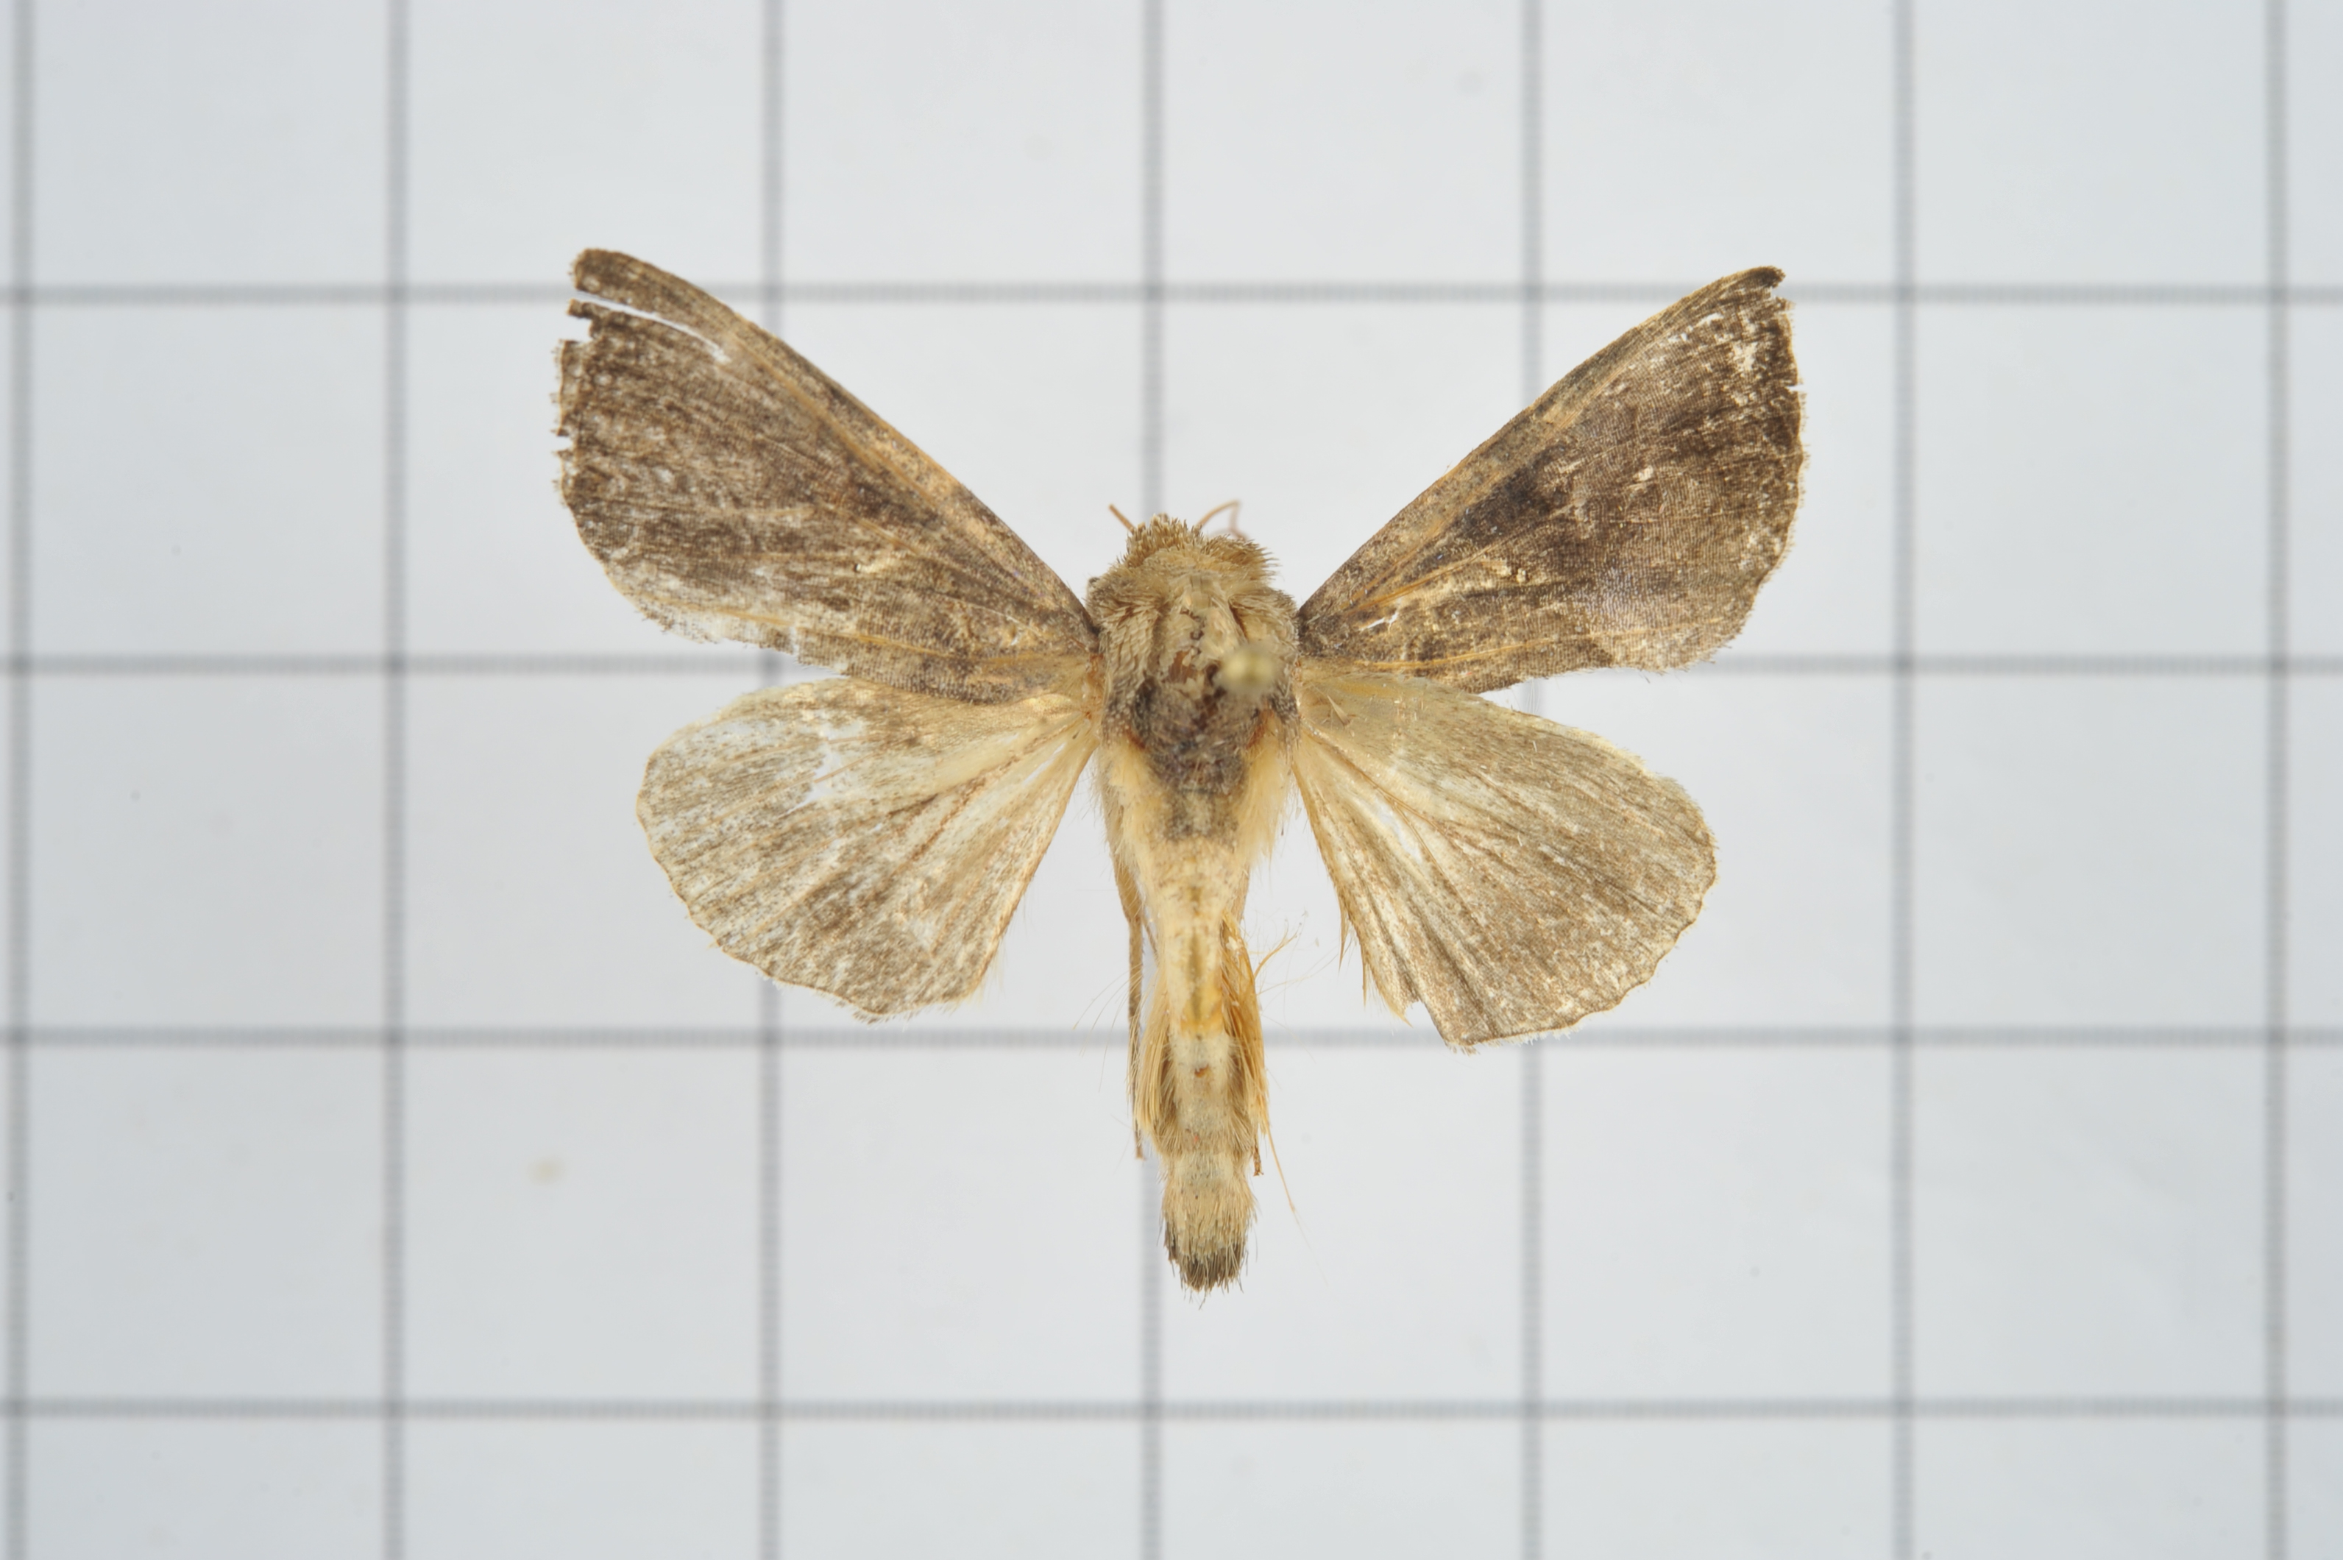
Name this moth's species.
Chrysodeixis heberachis
